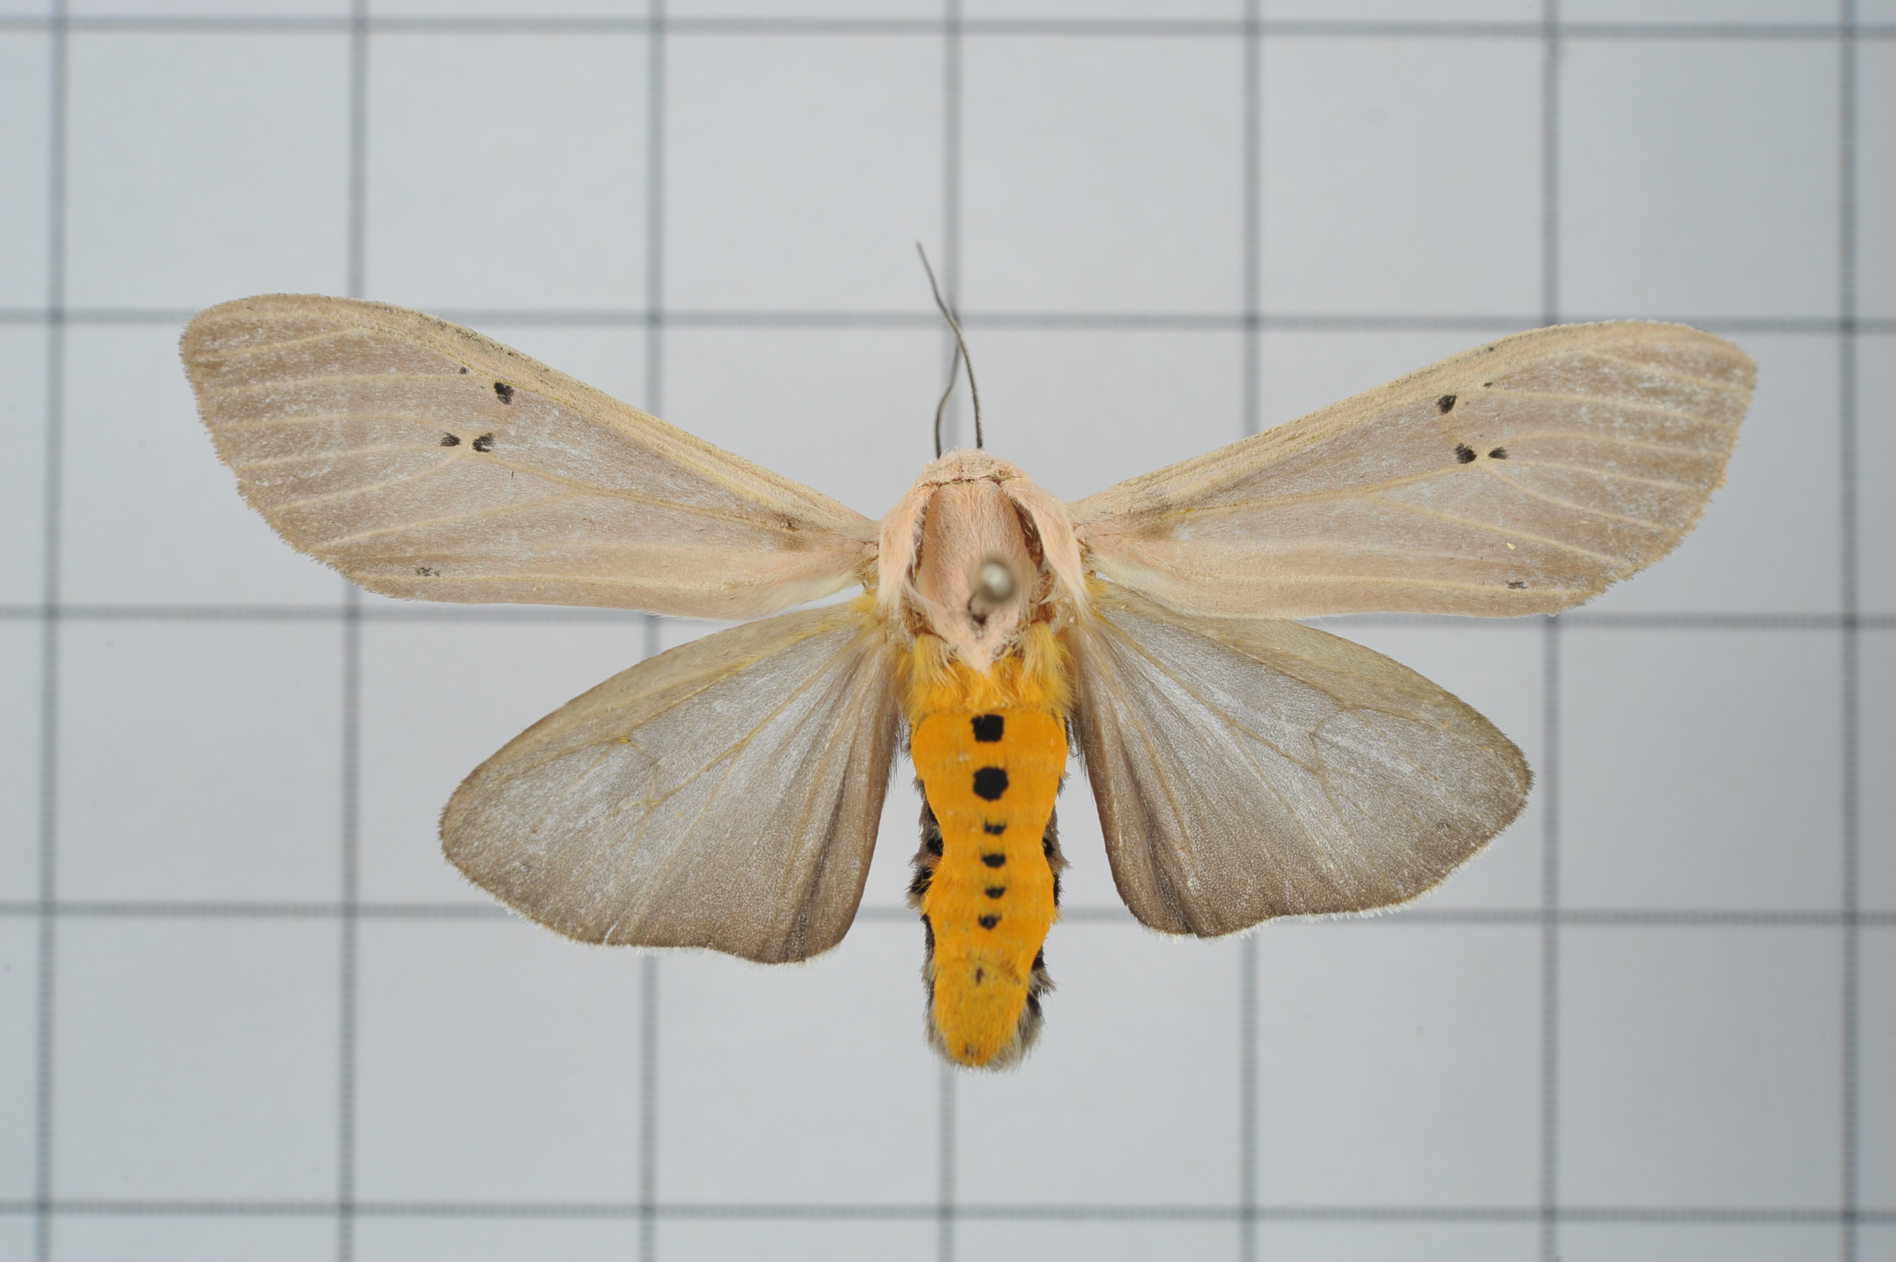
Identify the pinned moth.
Creatonotos transiens koni
